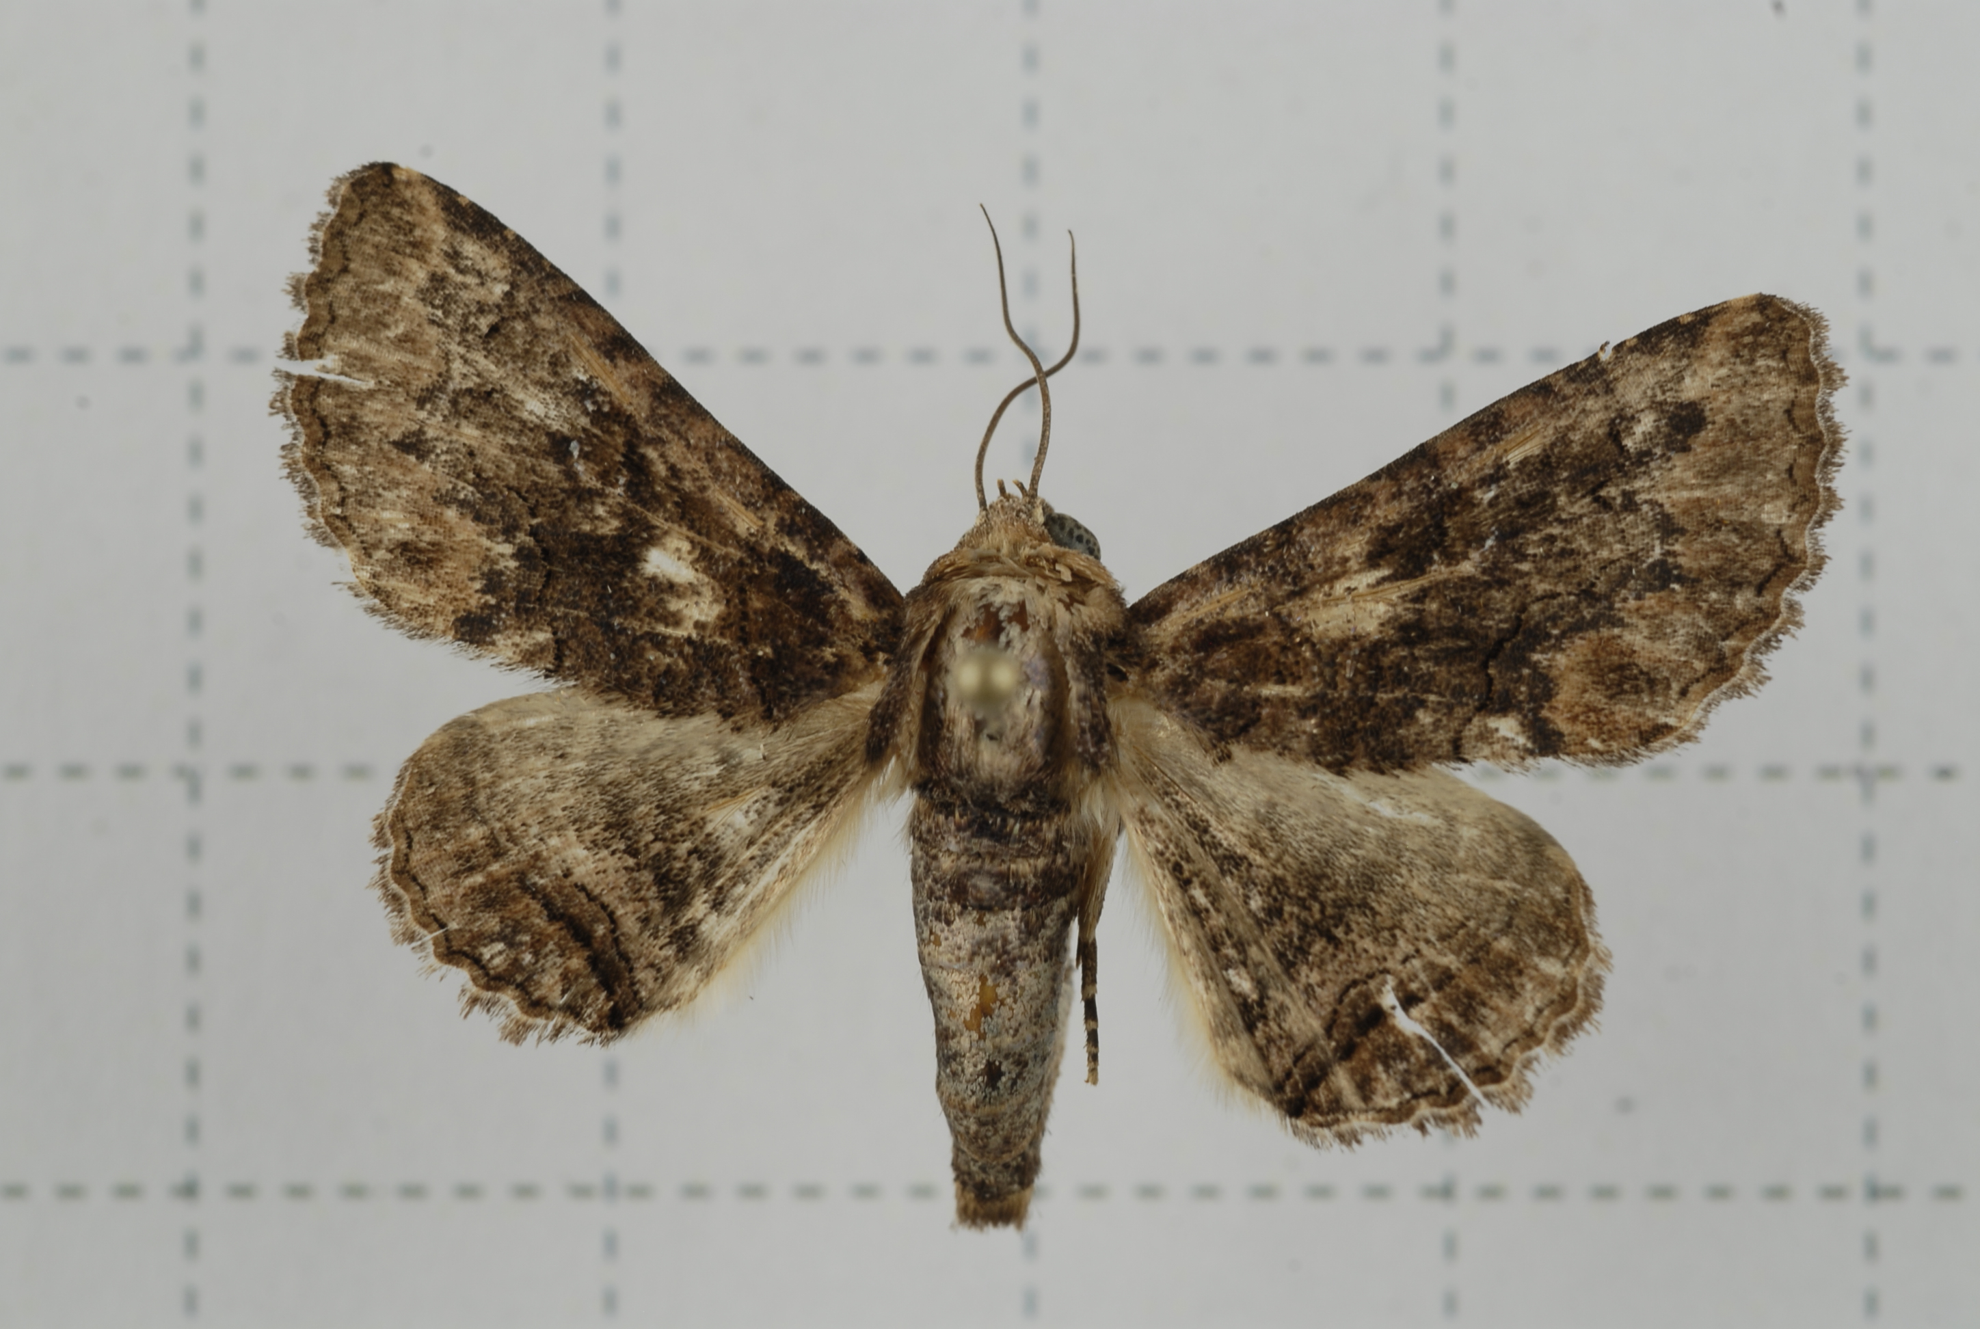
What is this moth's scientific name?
Pericyma cruegeri
